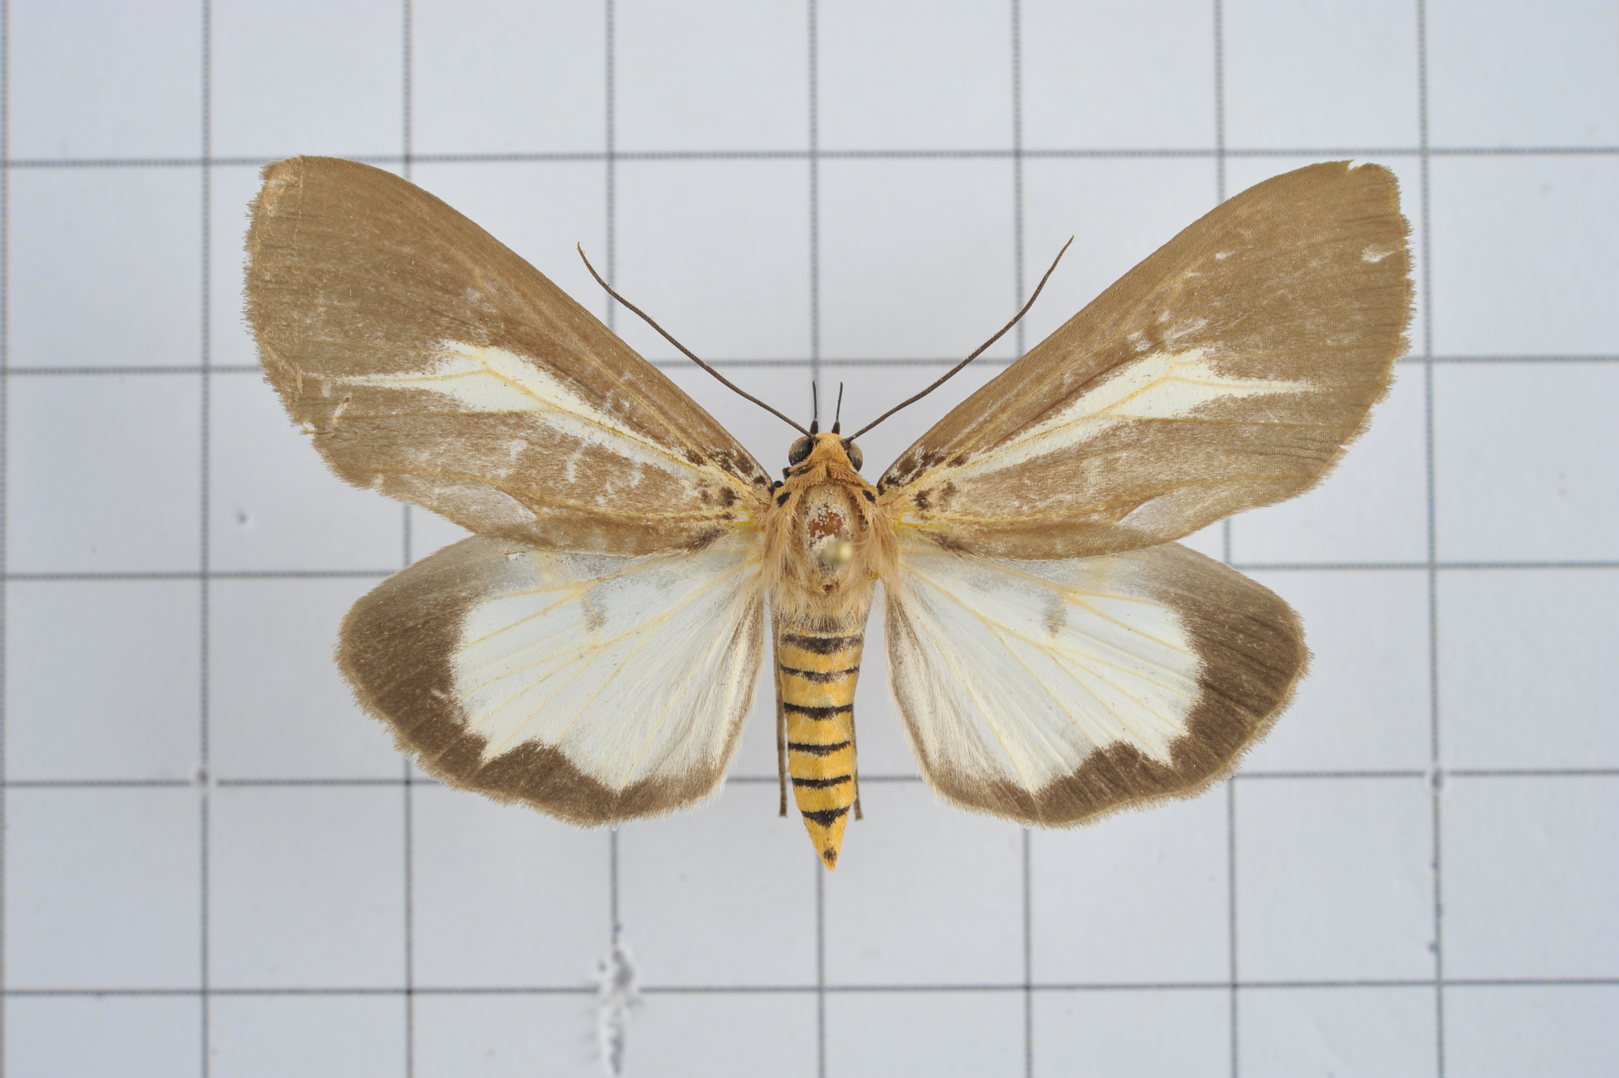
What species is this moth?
Asota heliconia zebrina
